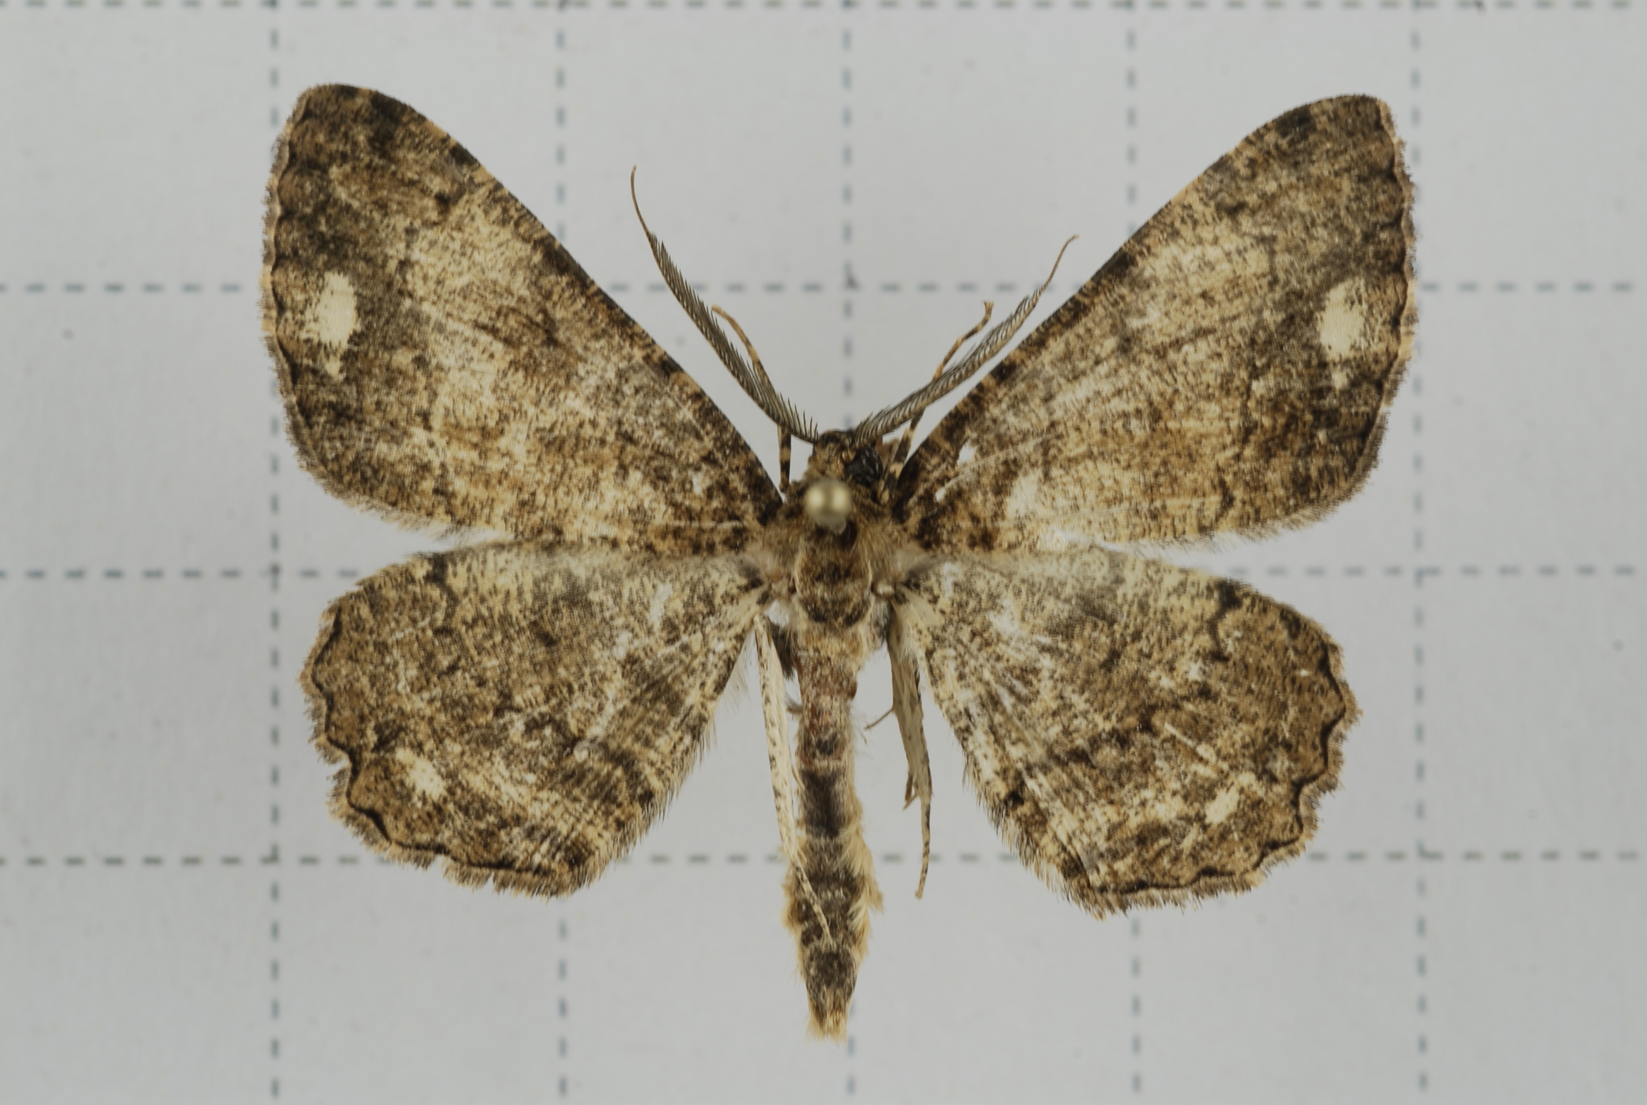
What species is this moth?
Uliura infausta
